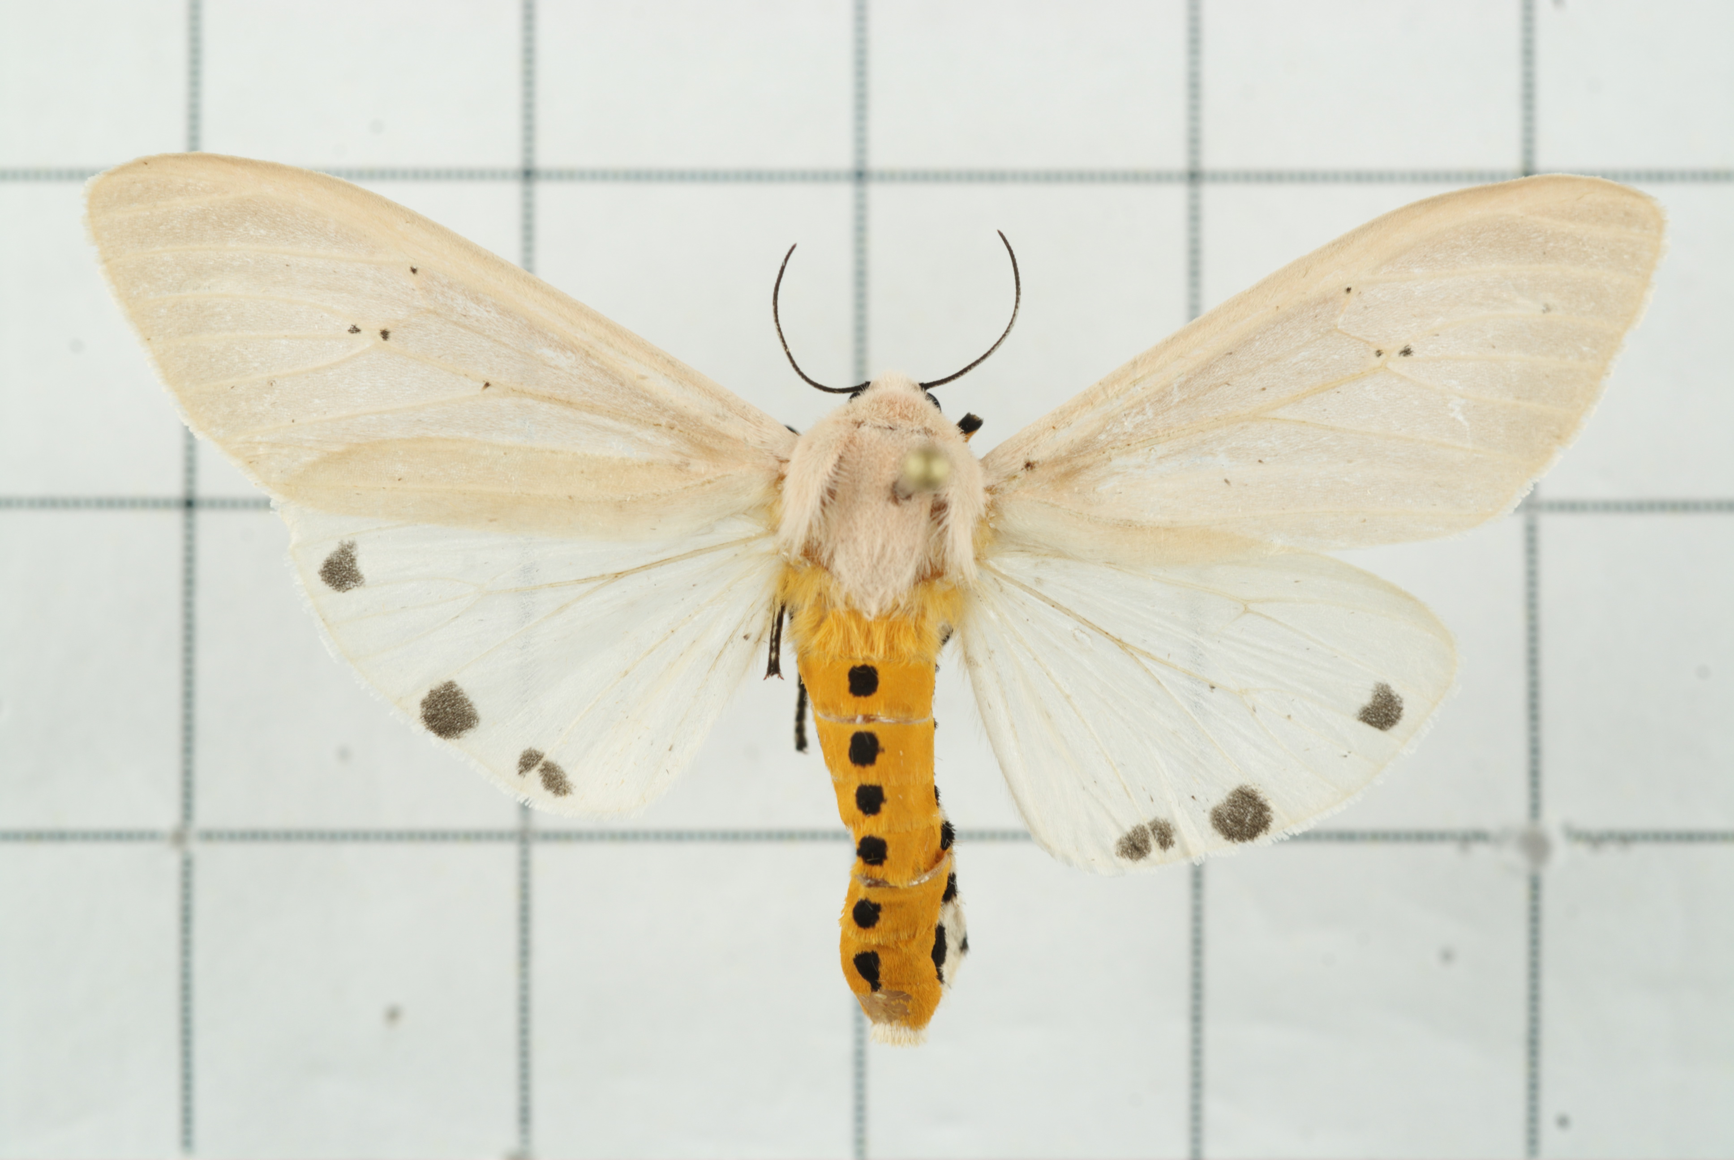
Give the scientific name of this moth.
Creatonotos transiens koni
